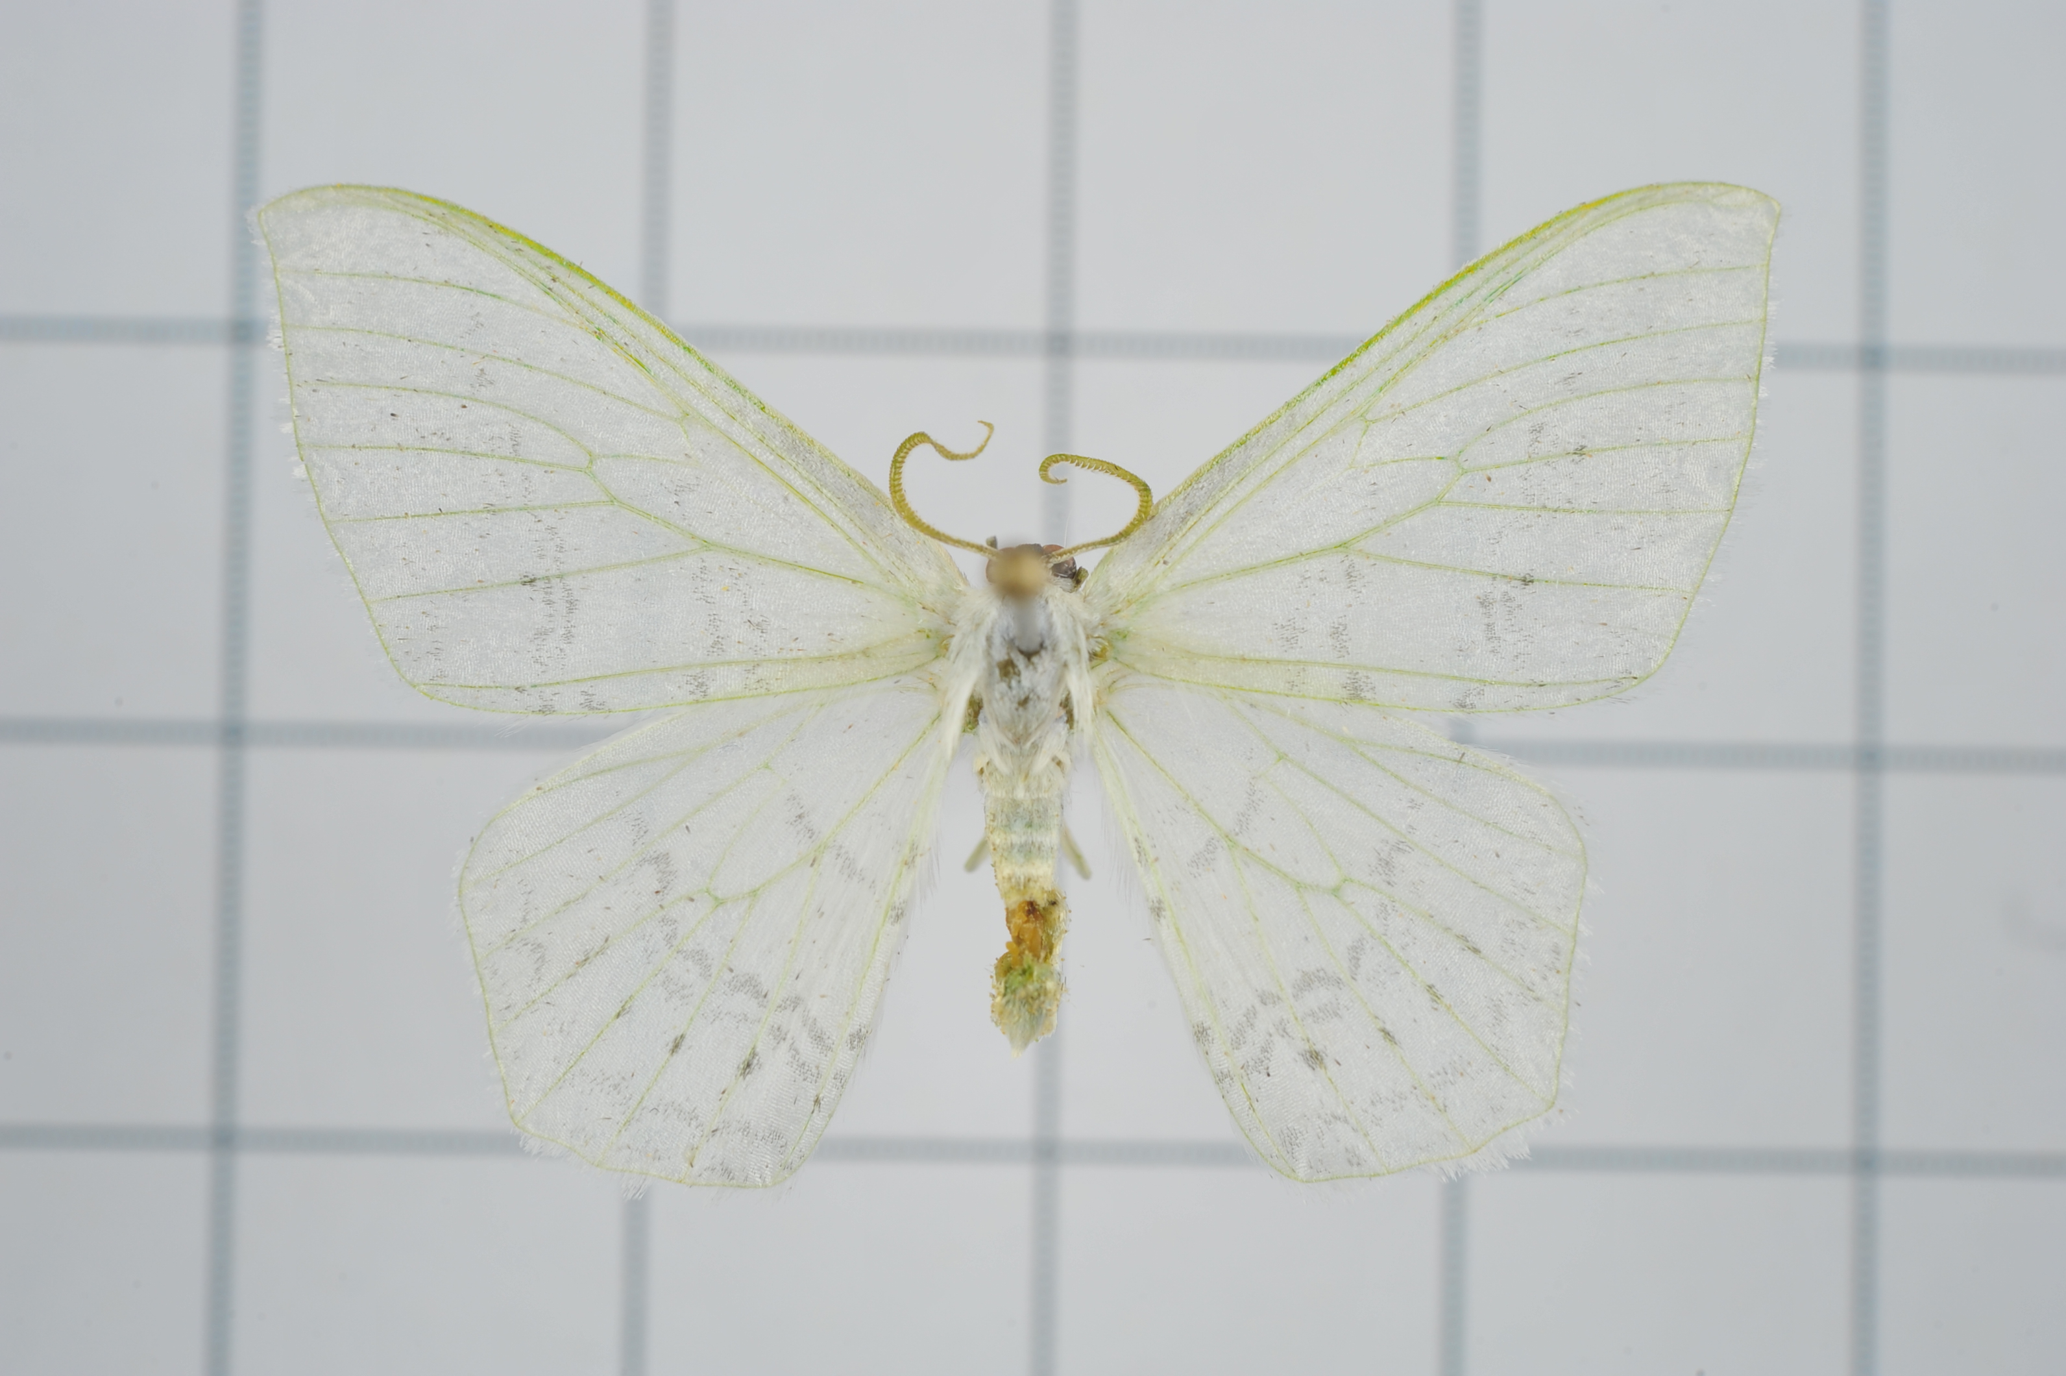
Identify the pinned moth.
Auzata simpliciata
